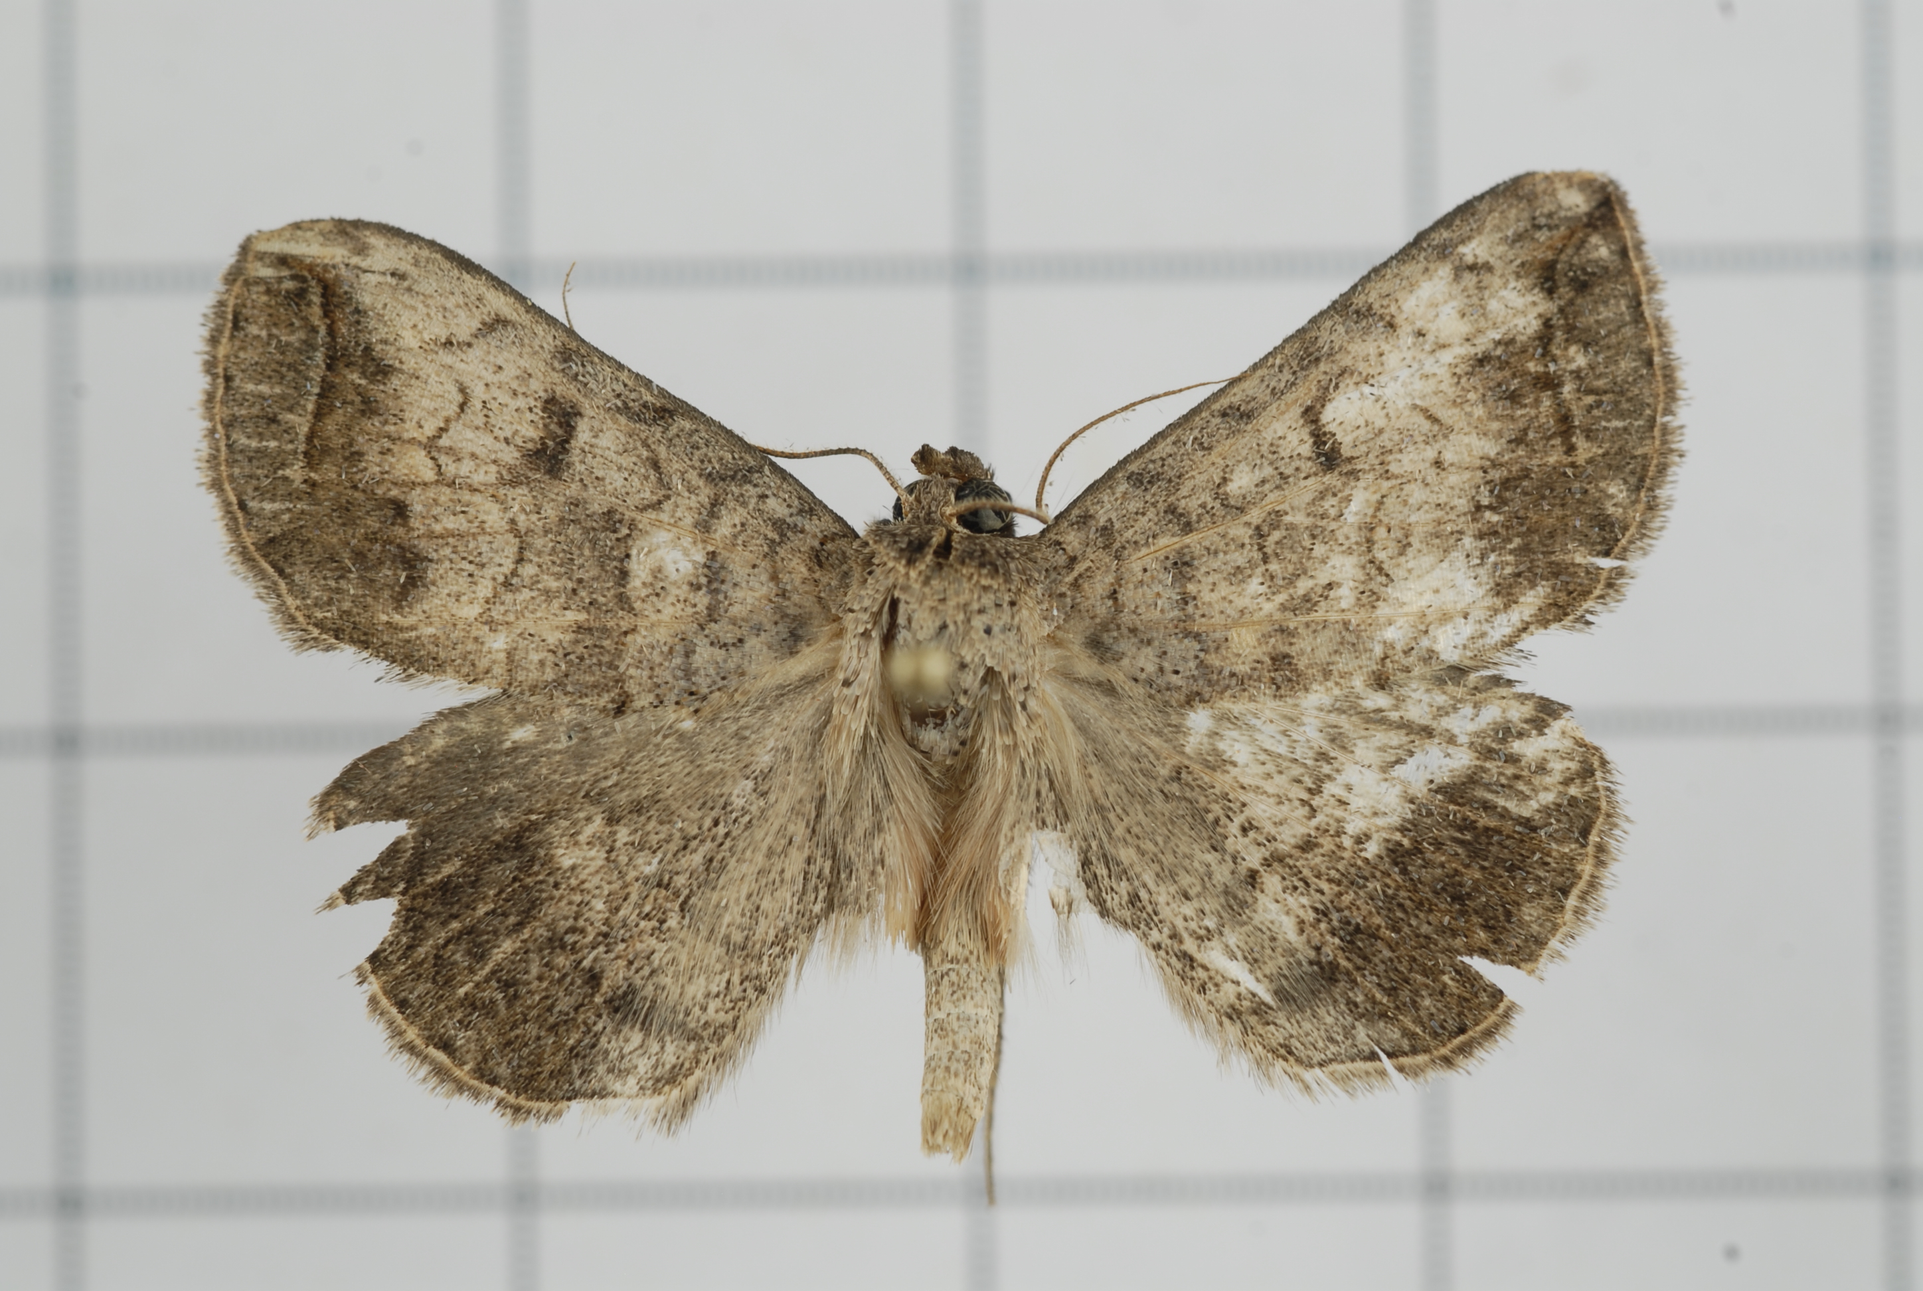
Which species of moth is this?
Blasticorhinus rivulosa
